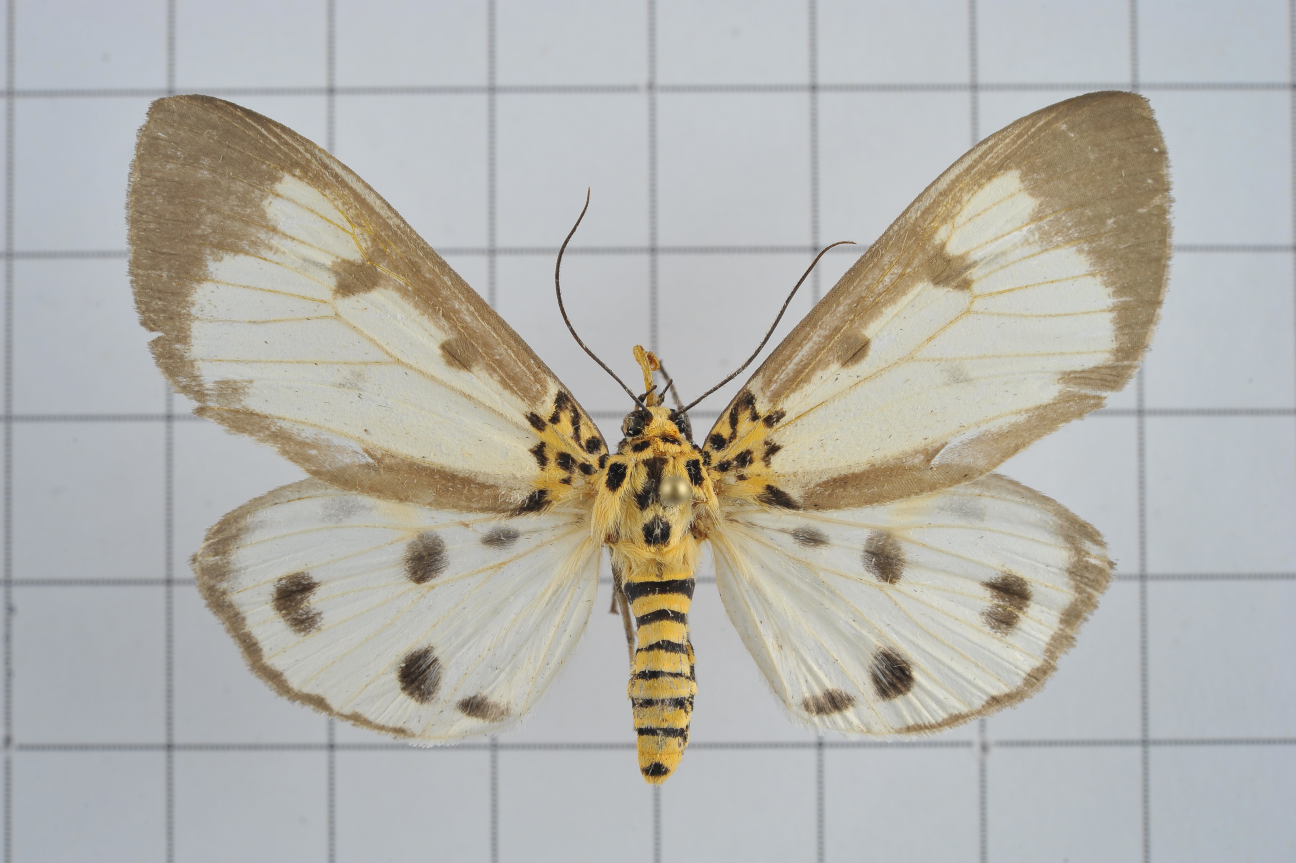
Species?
Asota plana lacteata
